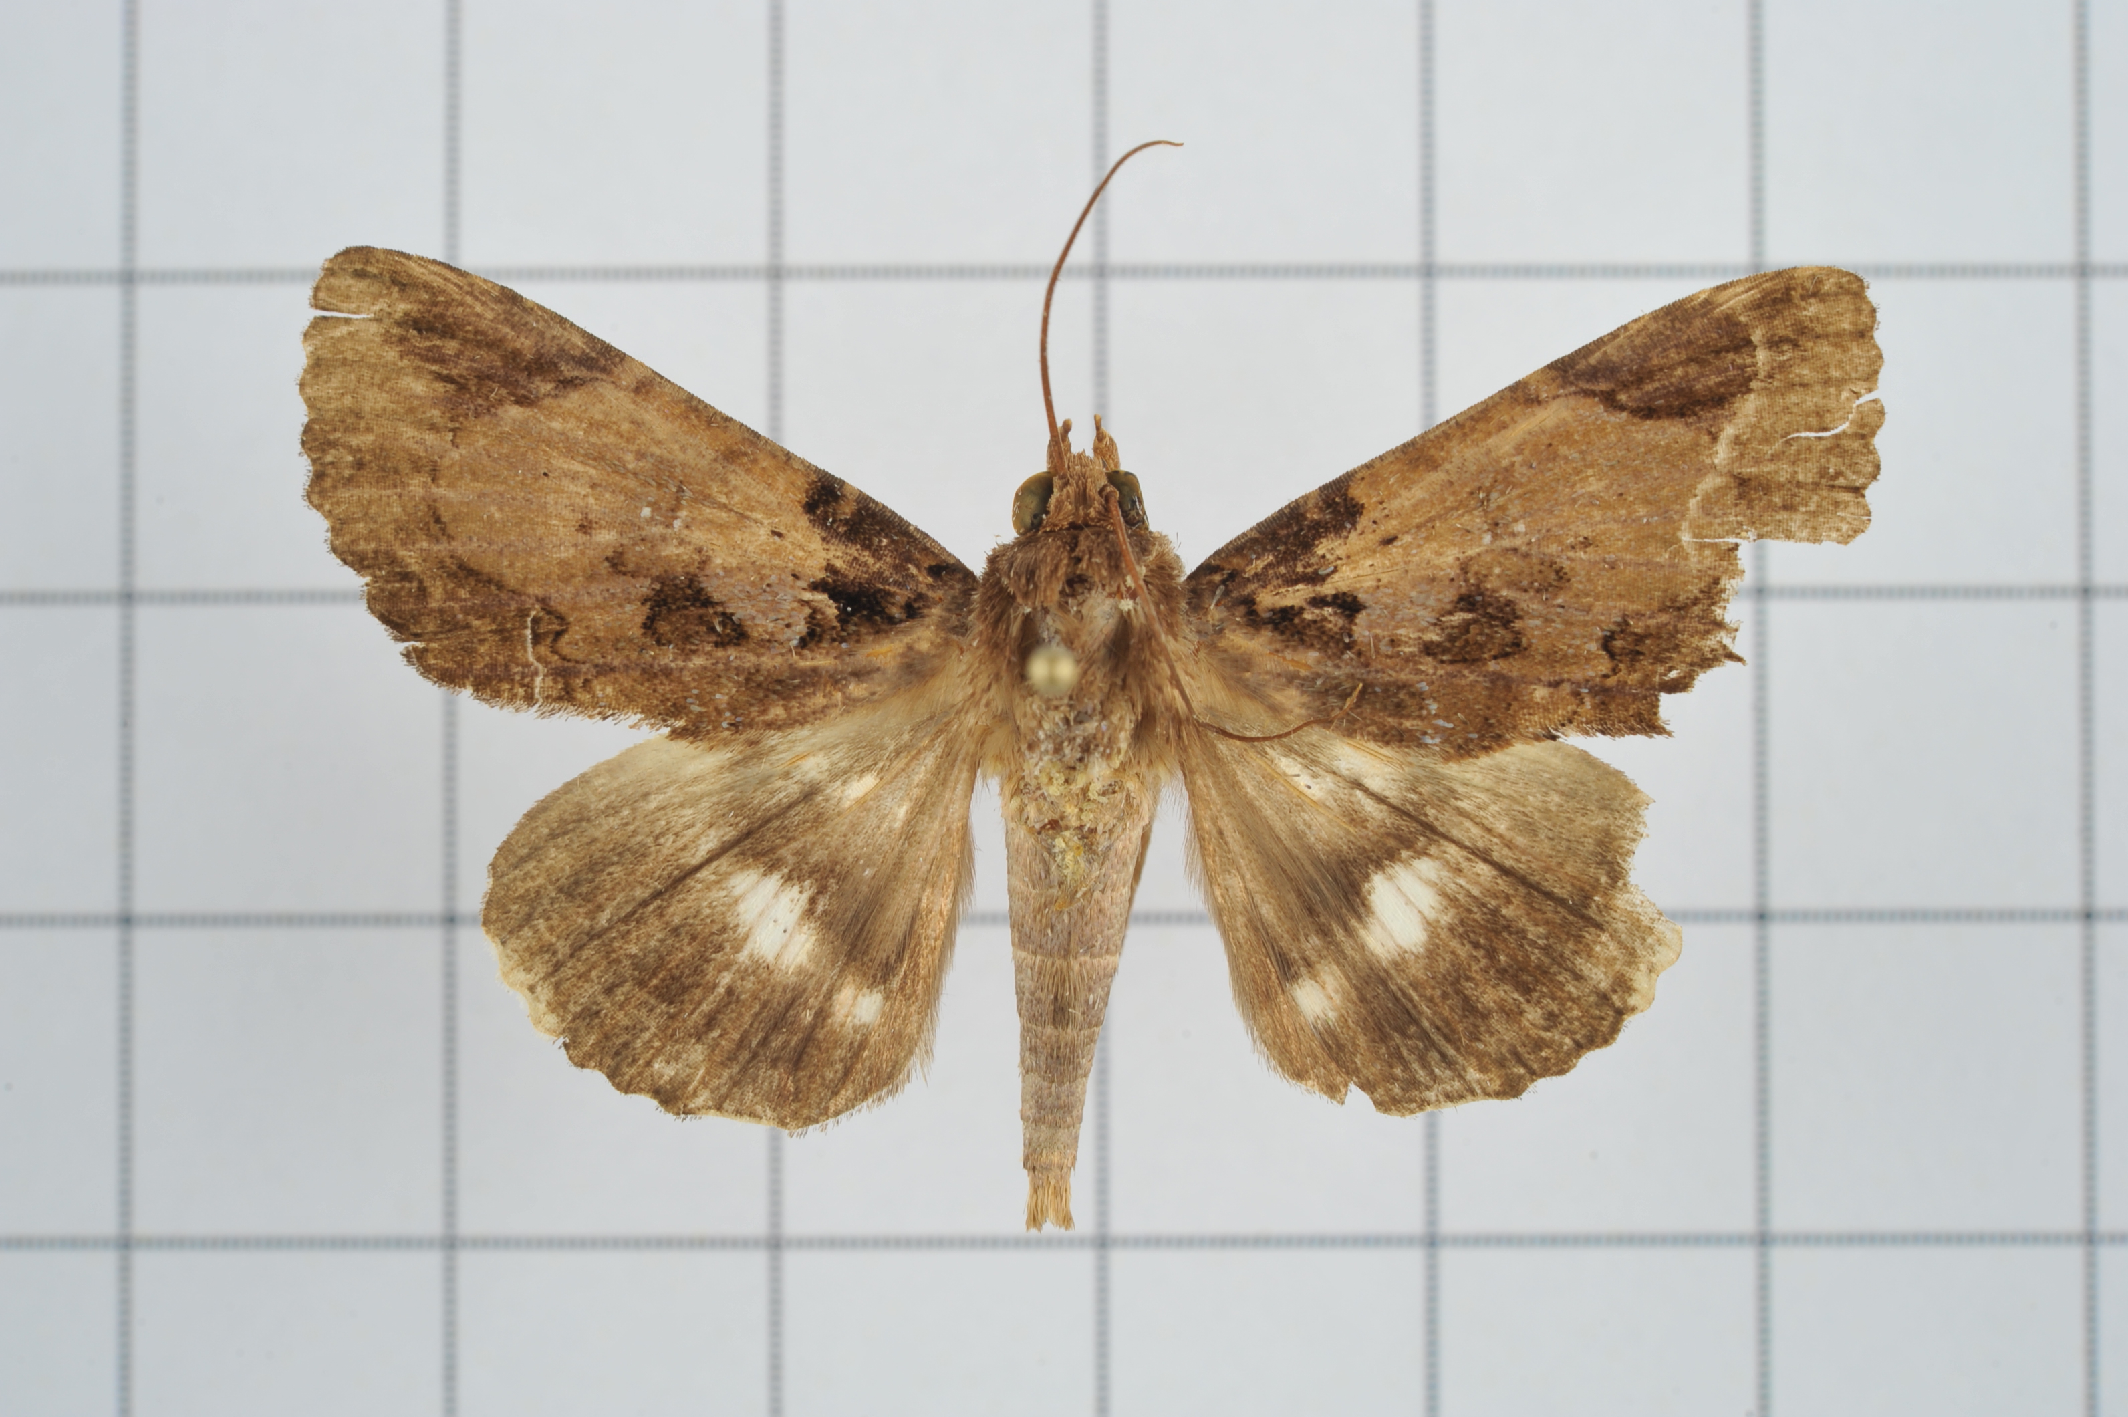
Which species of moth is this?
Ercheia cyllaria
